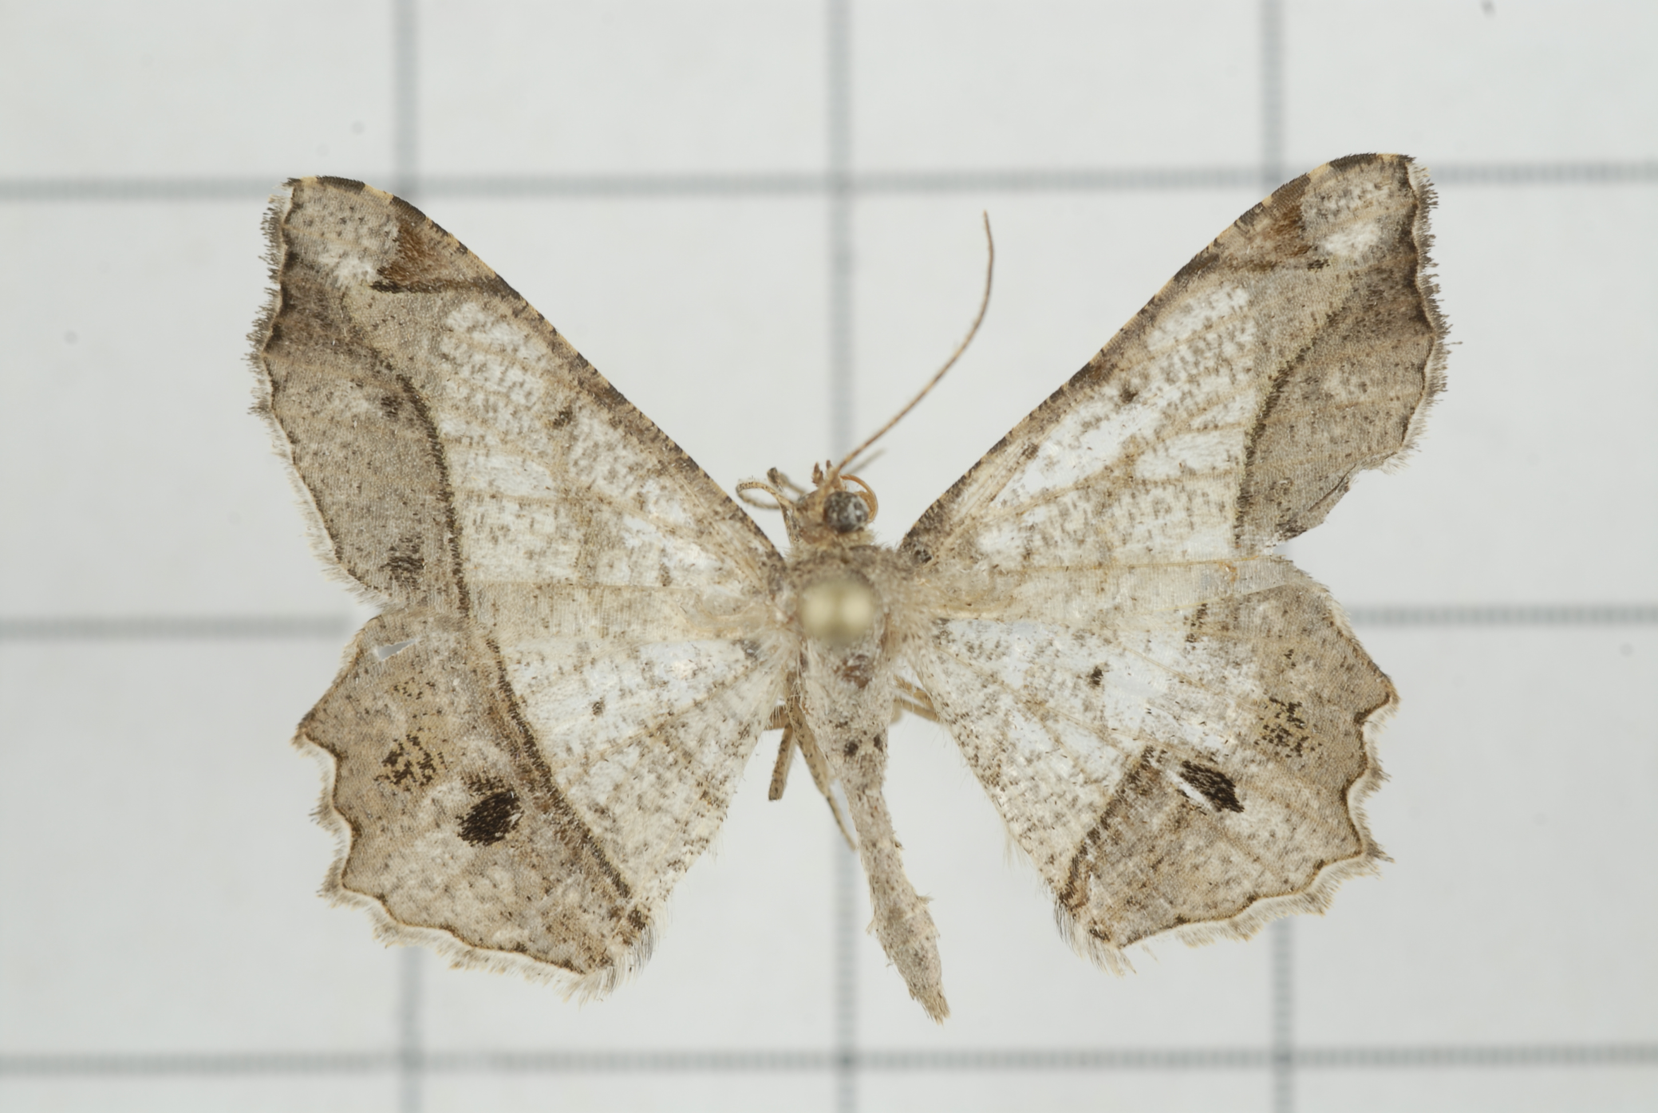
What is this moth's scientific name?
Chiasmia intermediaria
